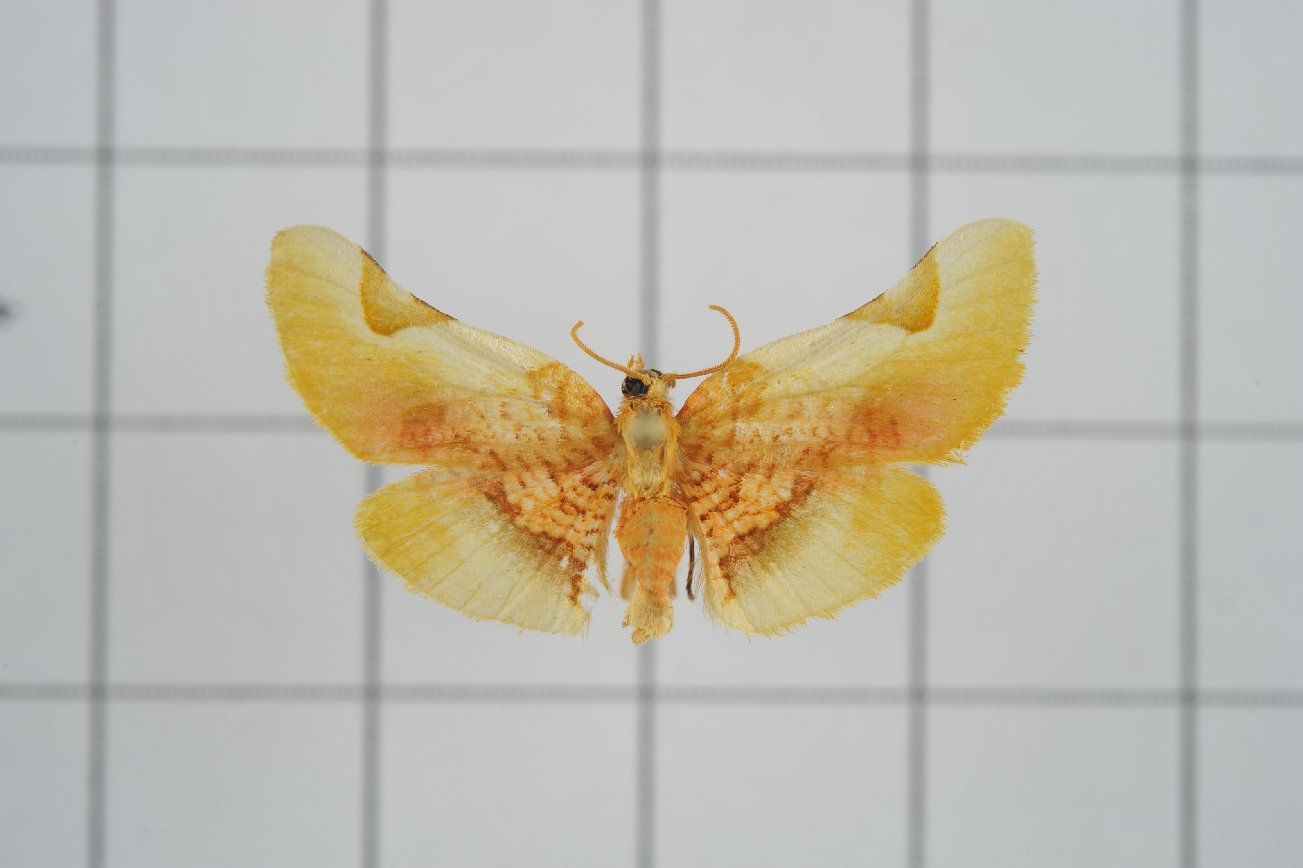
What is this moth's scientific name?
Pyrinioides sinuosus
